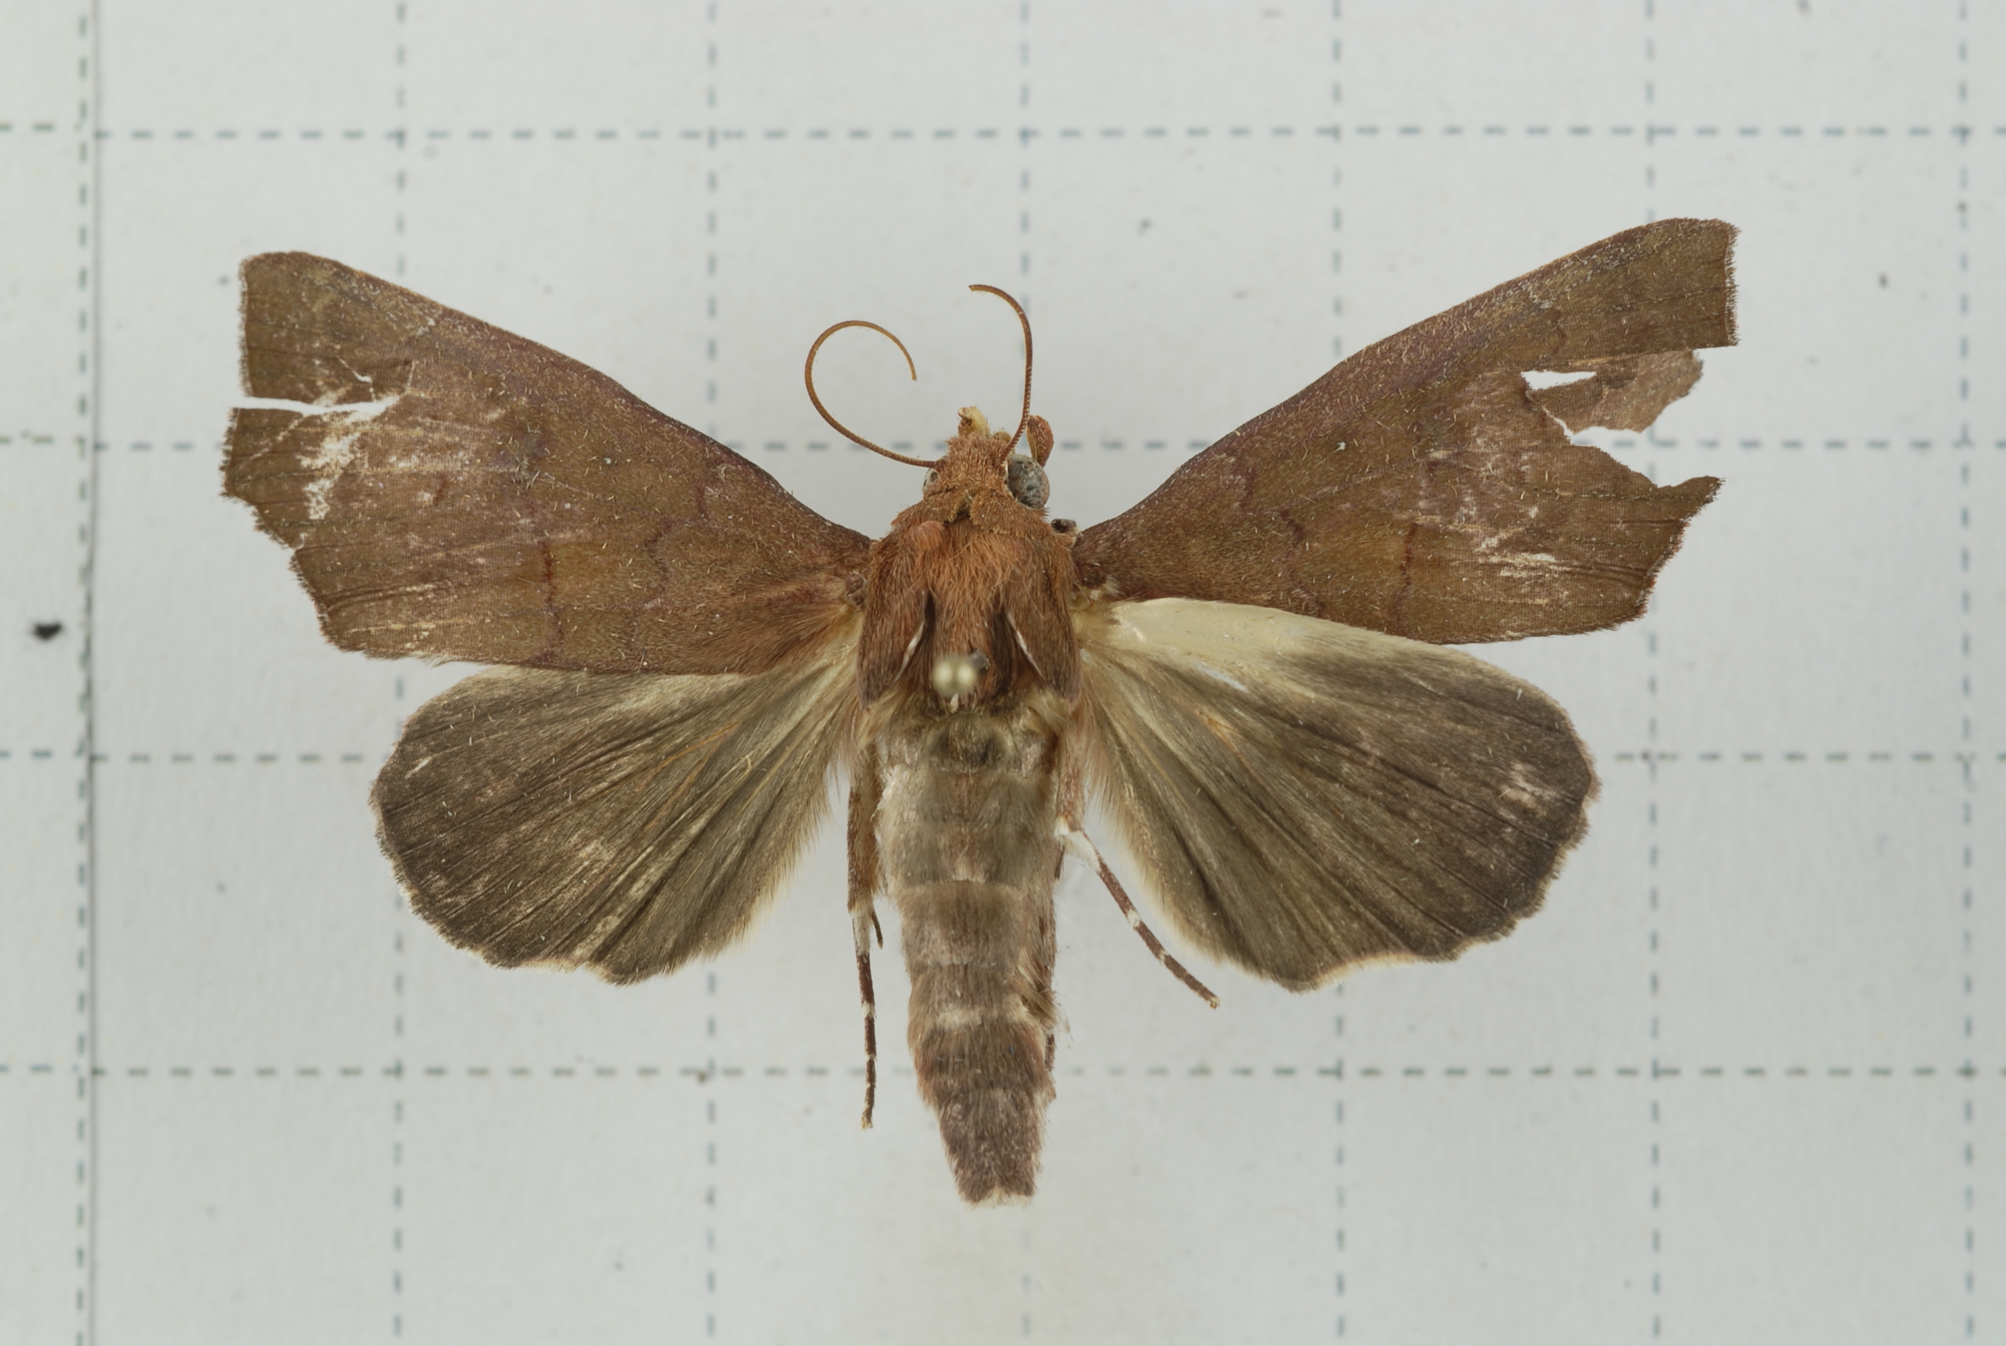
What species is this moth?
Rusicada privata
